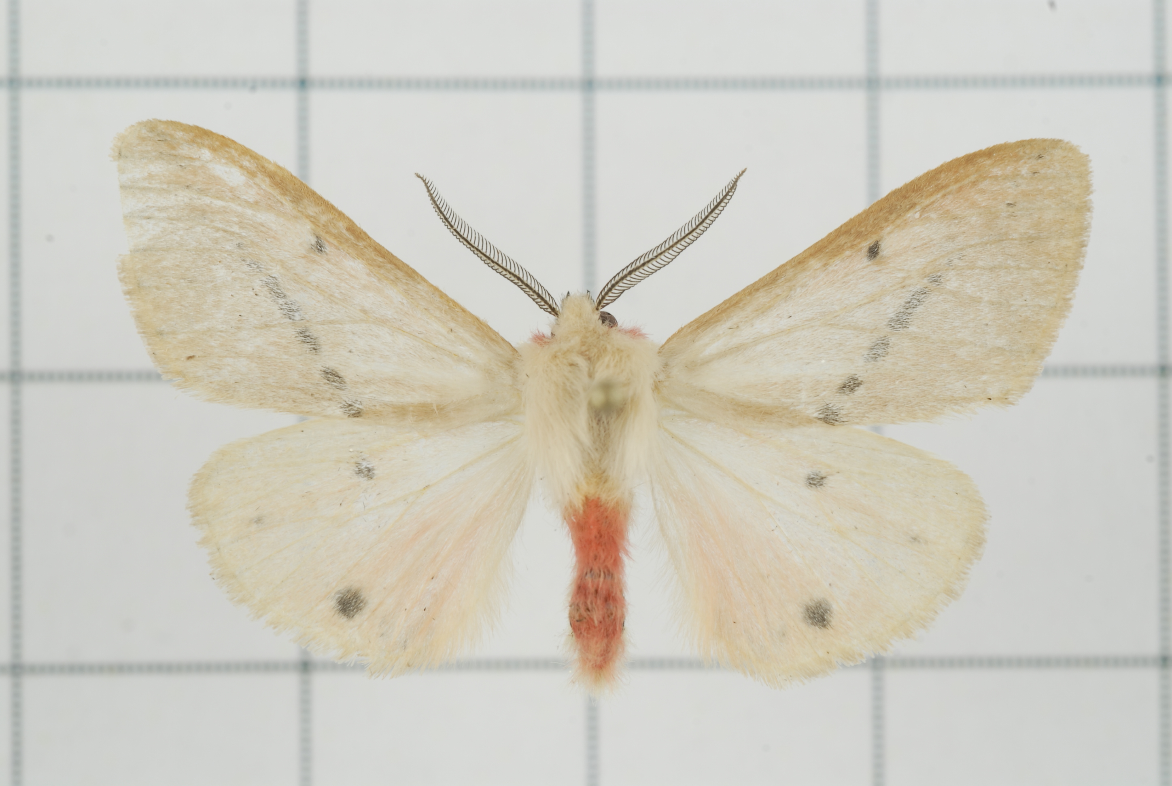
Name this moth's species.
Lemyra fallaciosa
